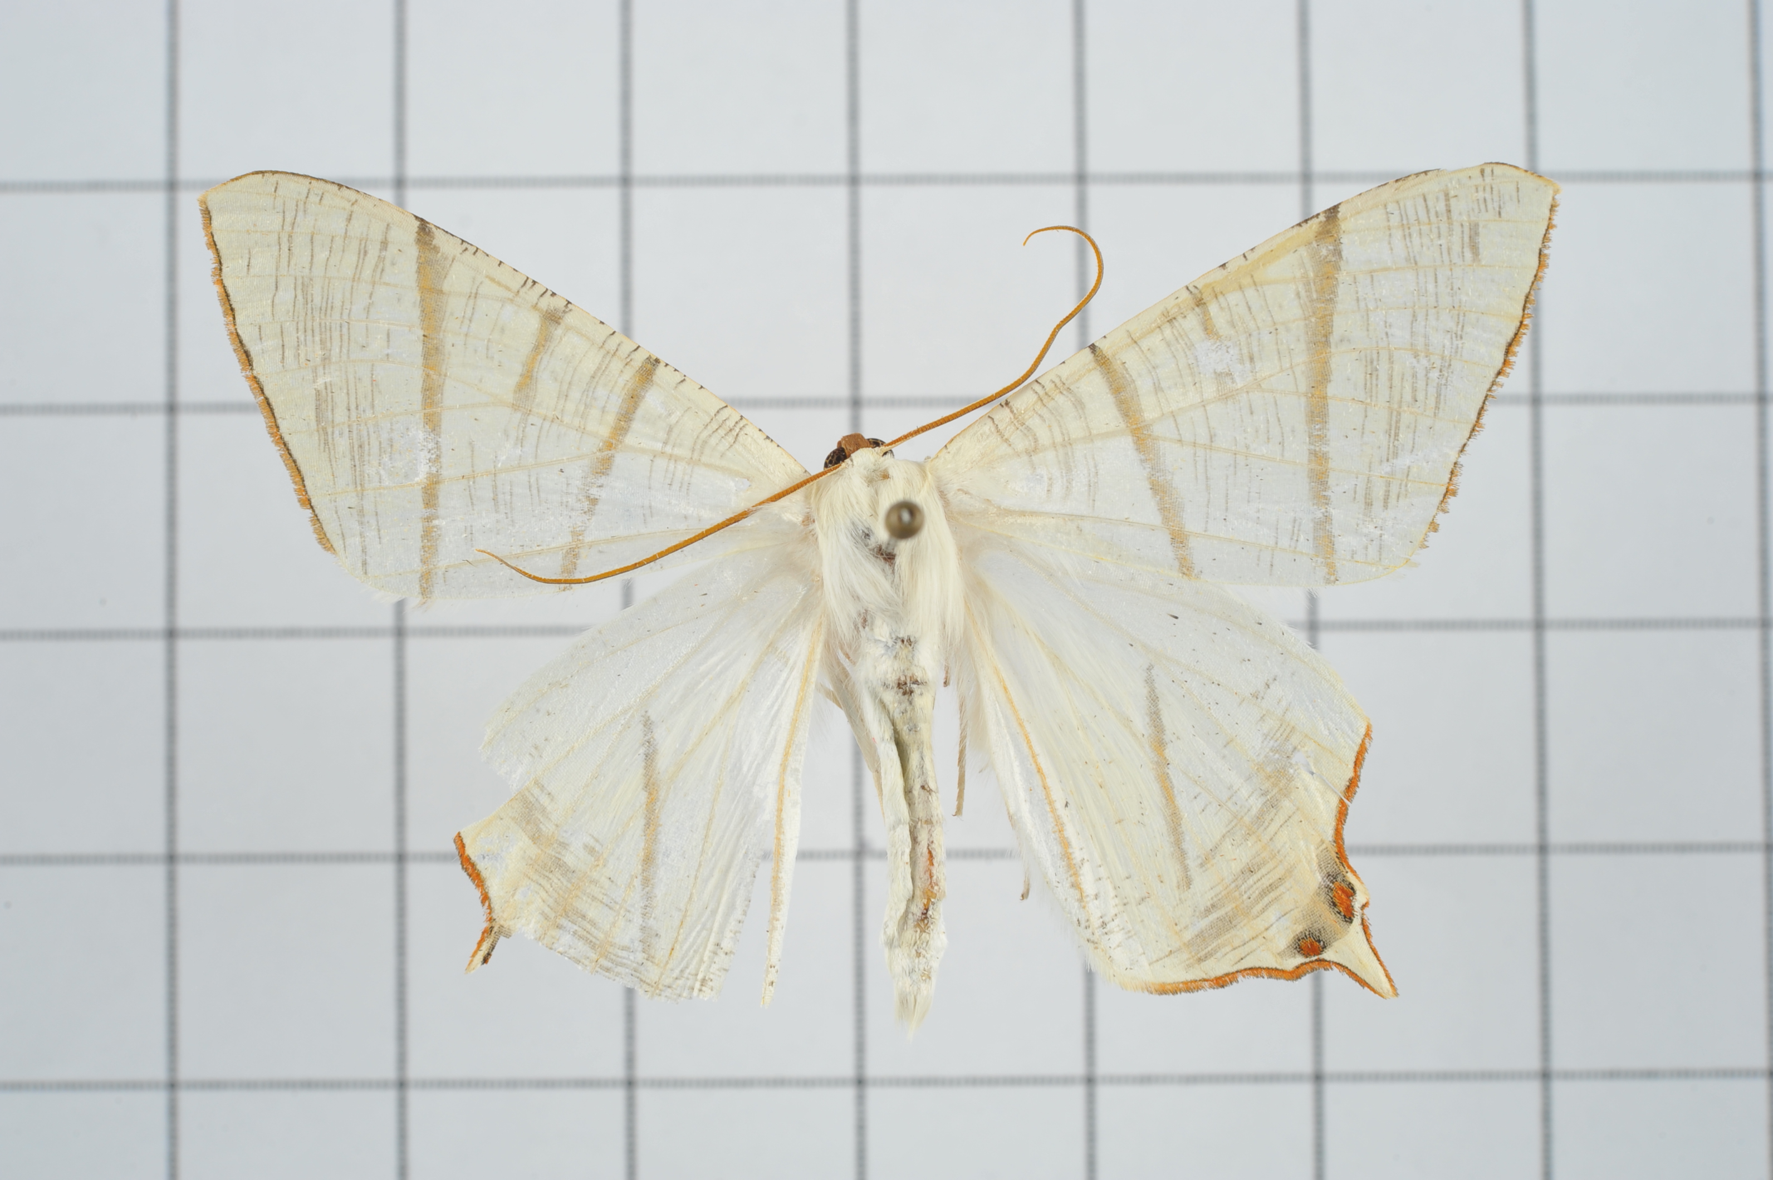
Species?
Ourapteryx yerburii virescens
